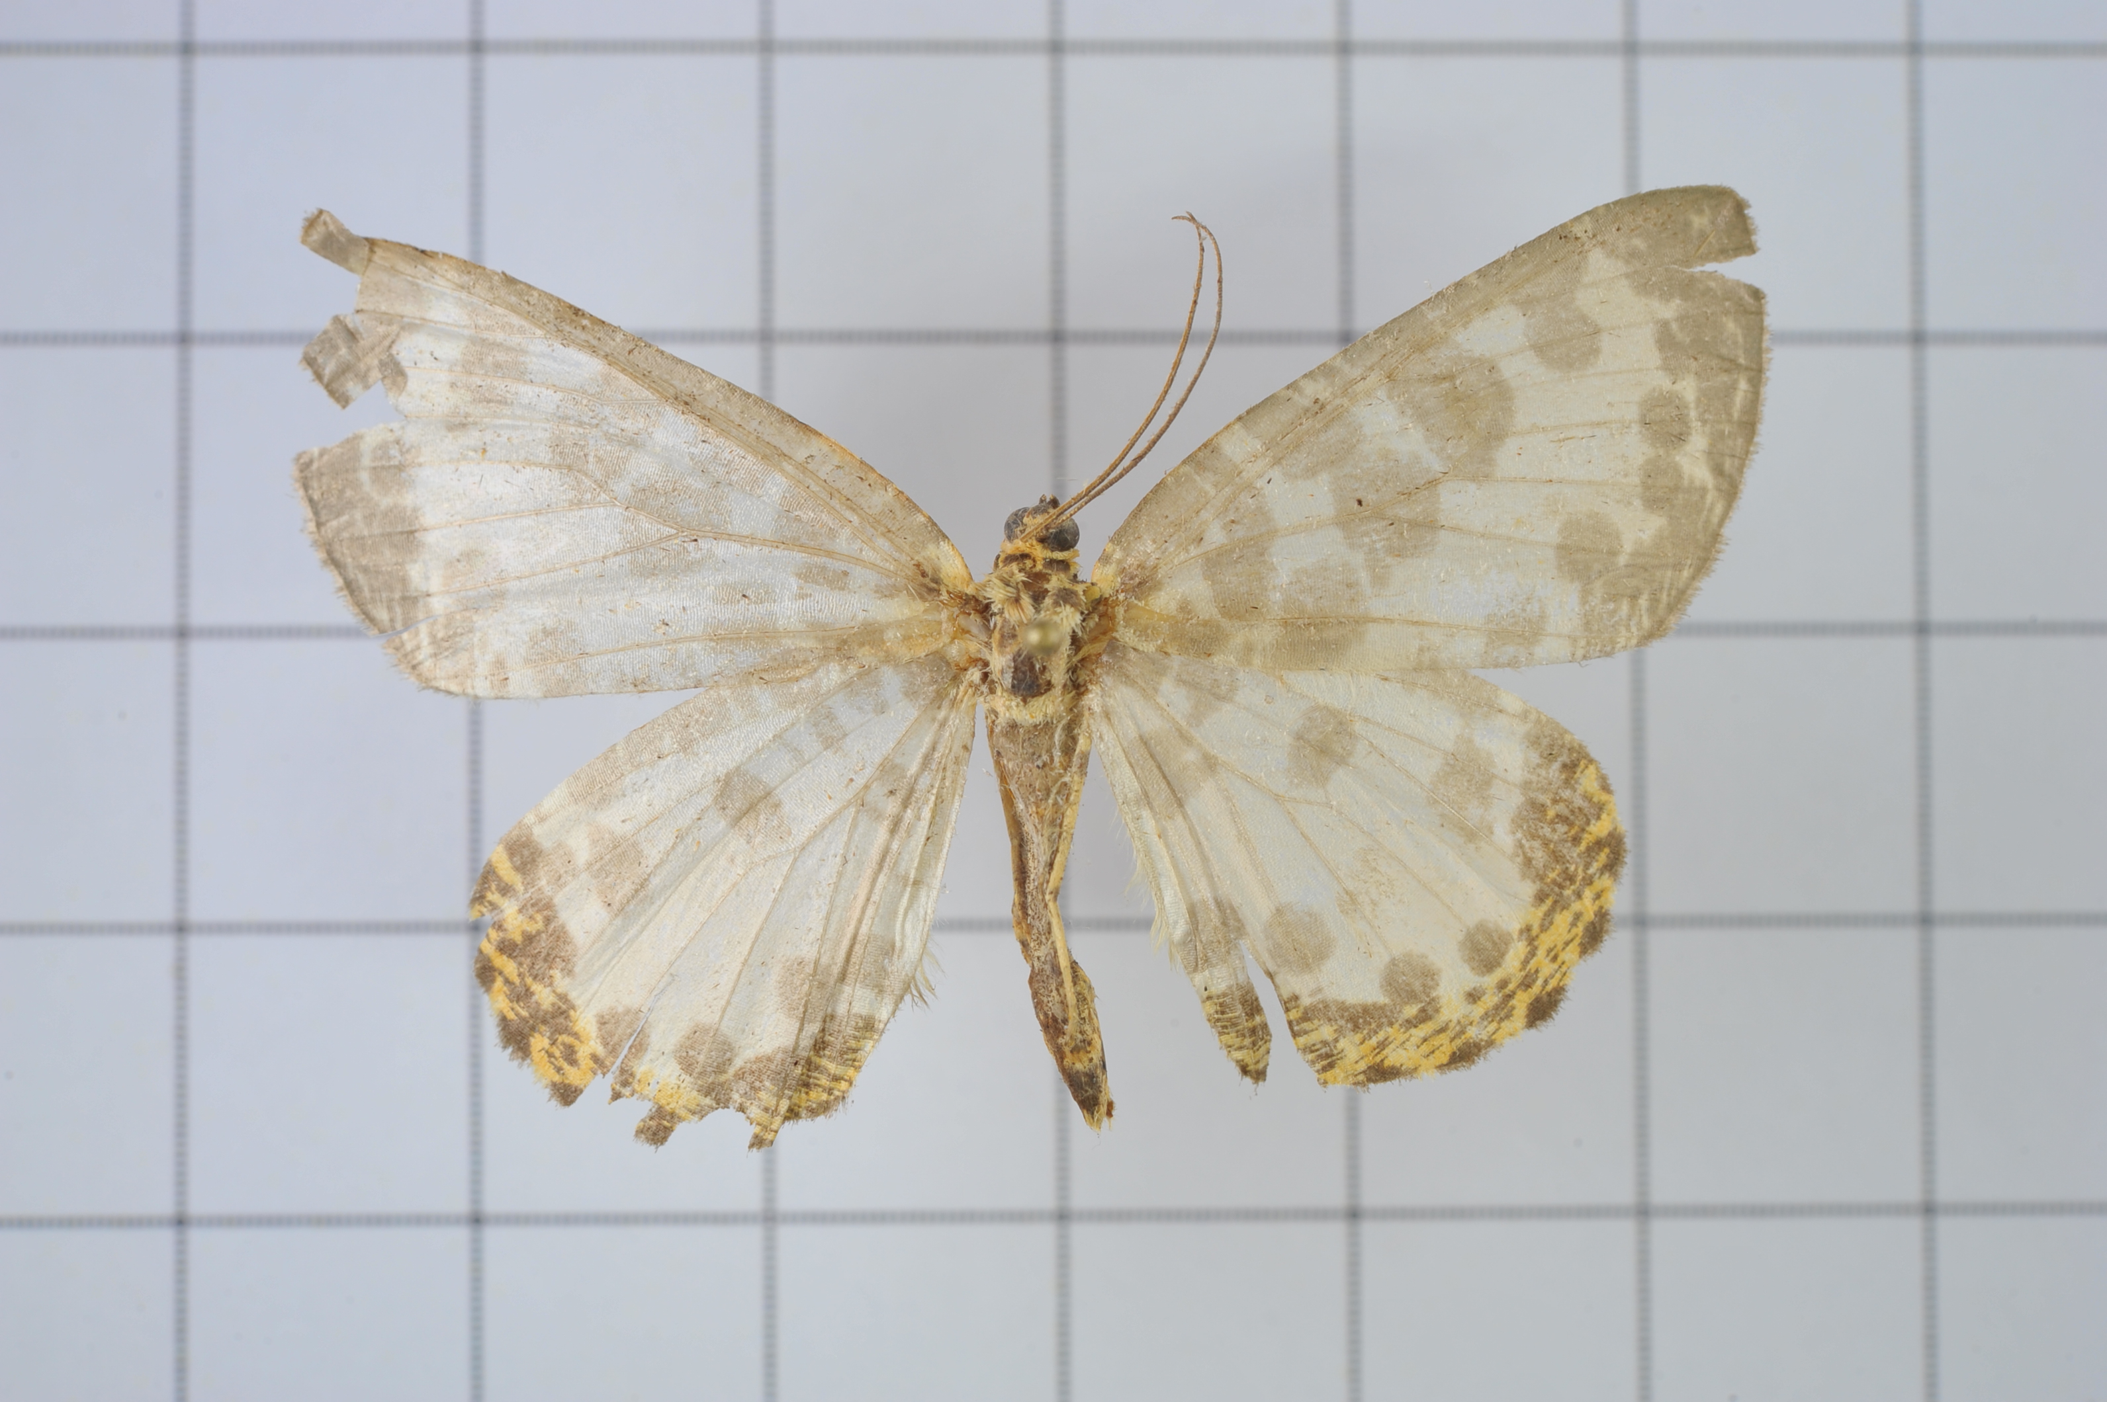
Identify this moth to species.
Euryobeidia languidata languidata
